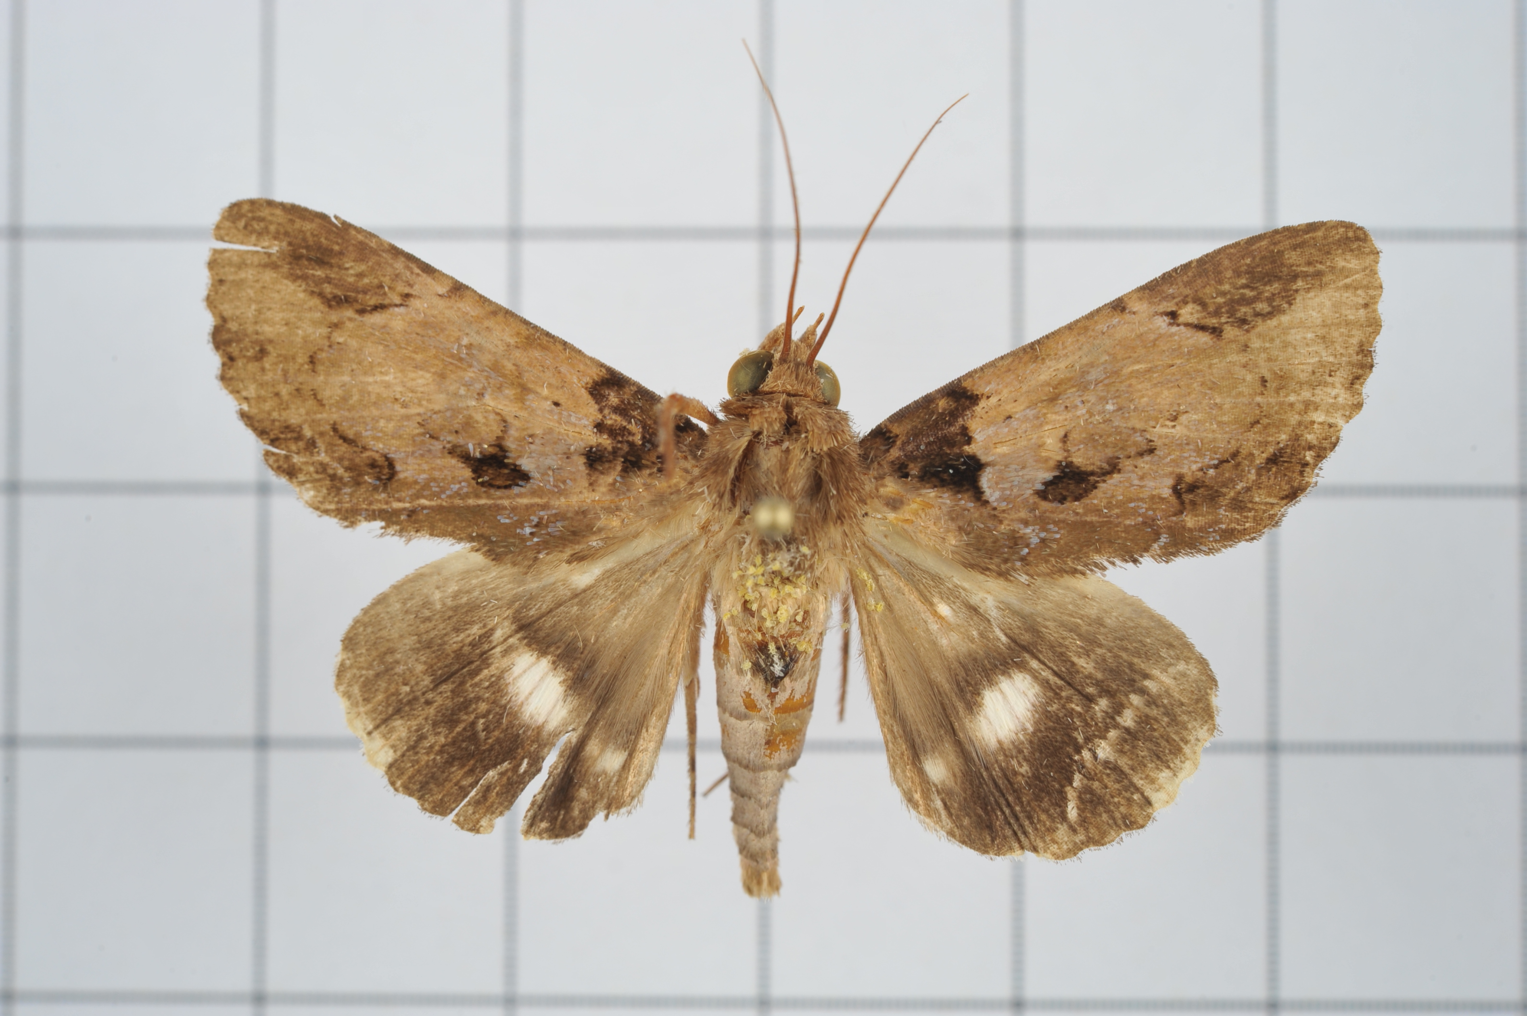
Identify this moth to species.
Ercheia cyllaria
